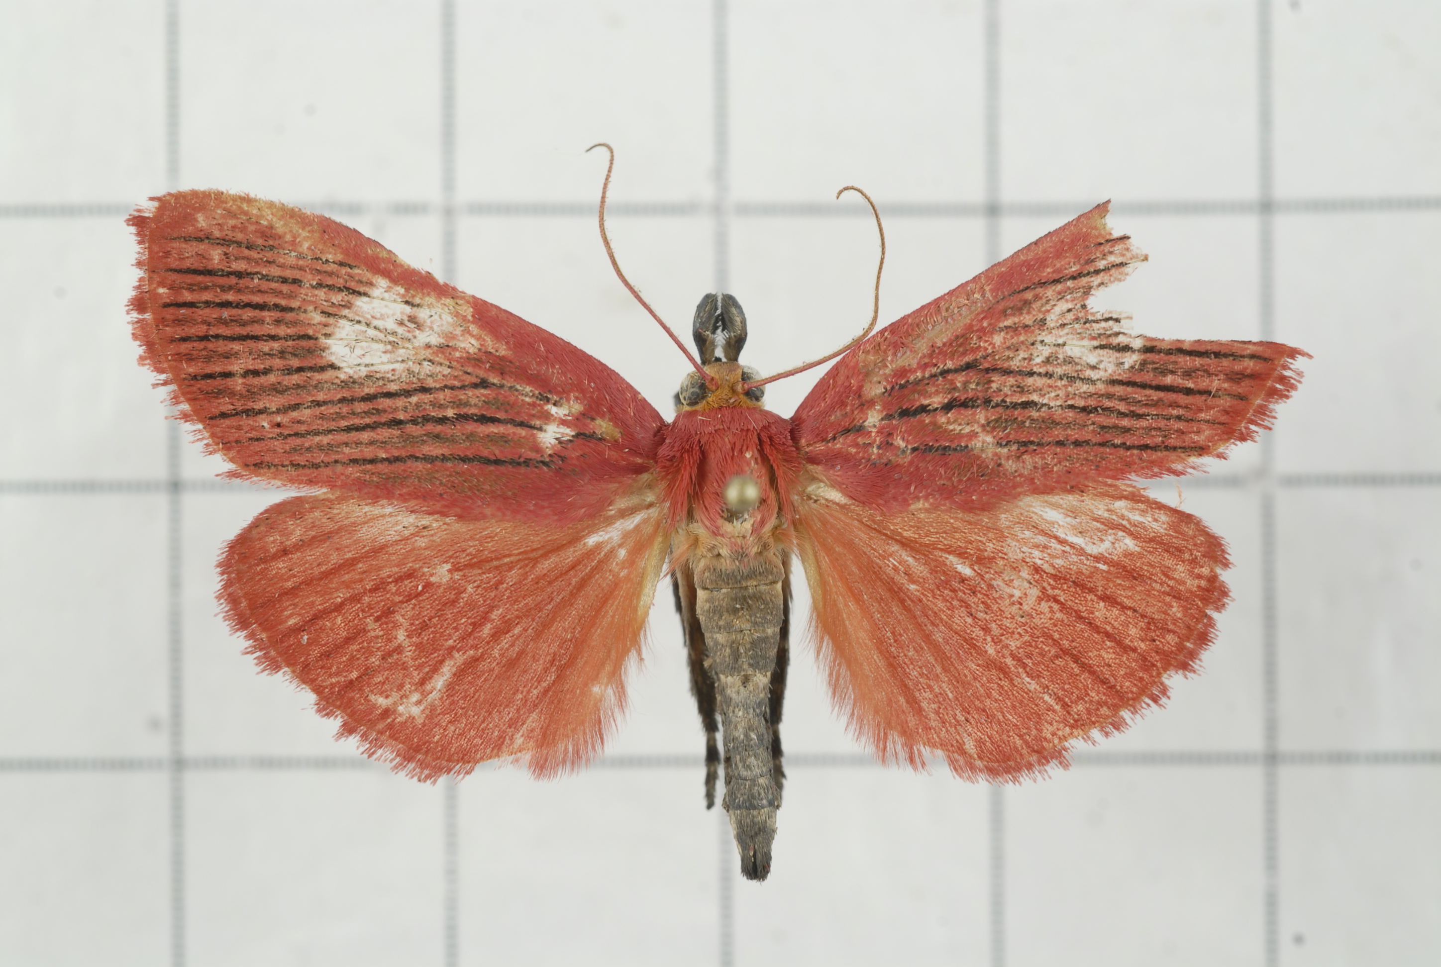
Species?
Arctioblepsis rubida
